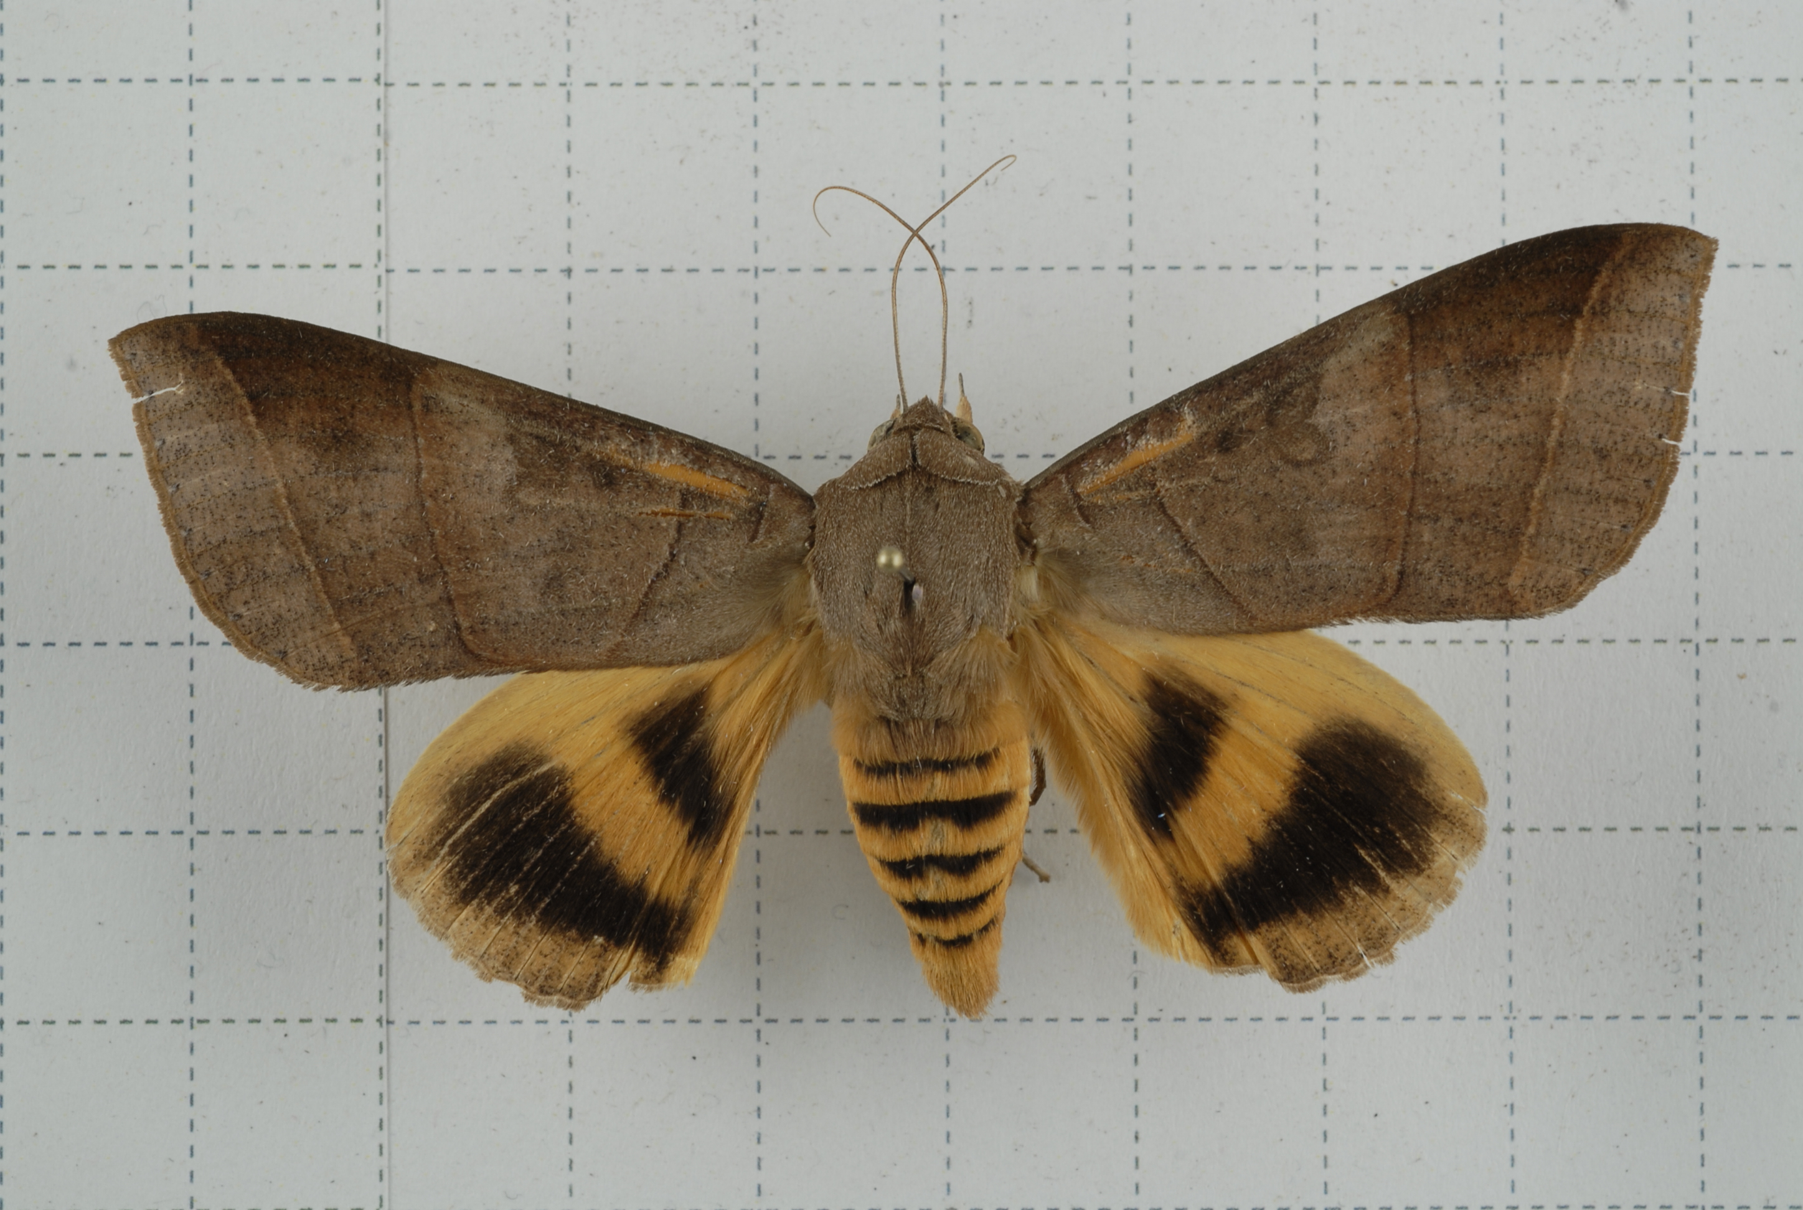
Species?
Thyas coronata
